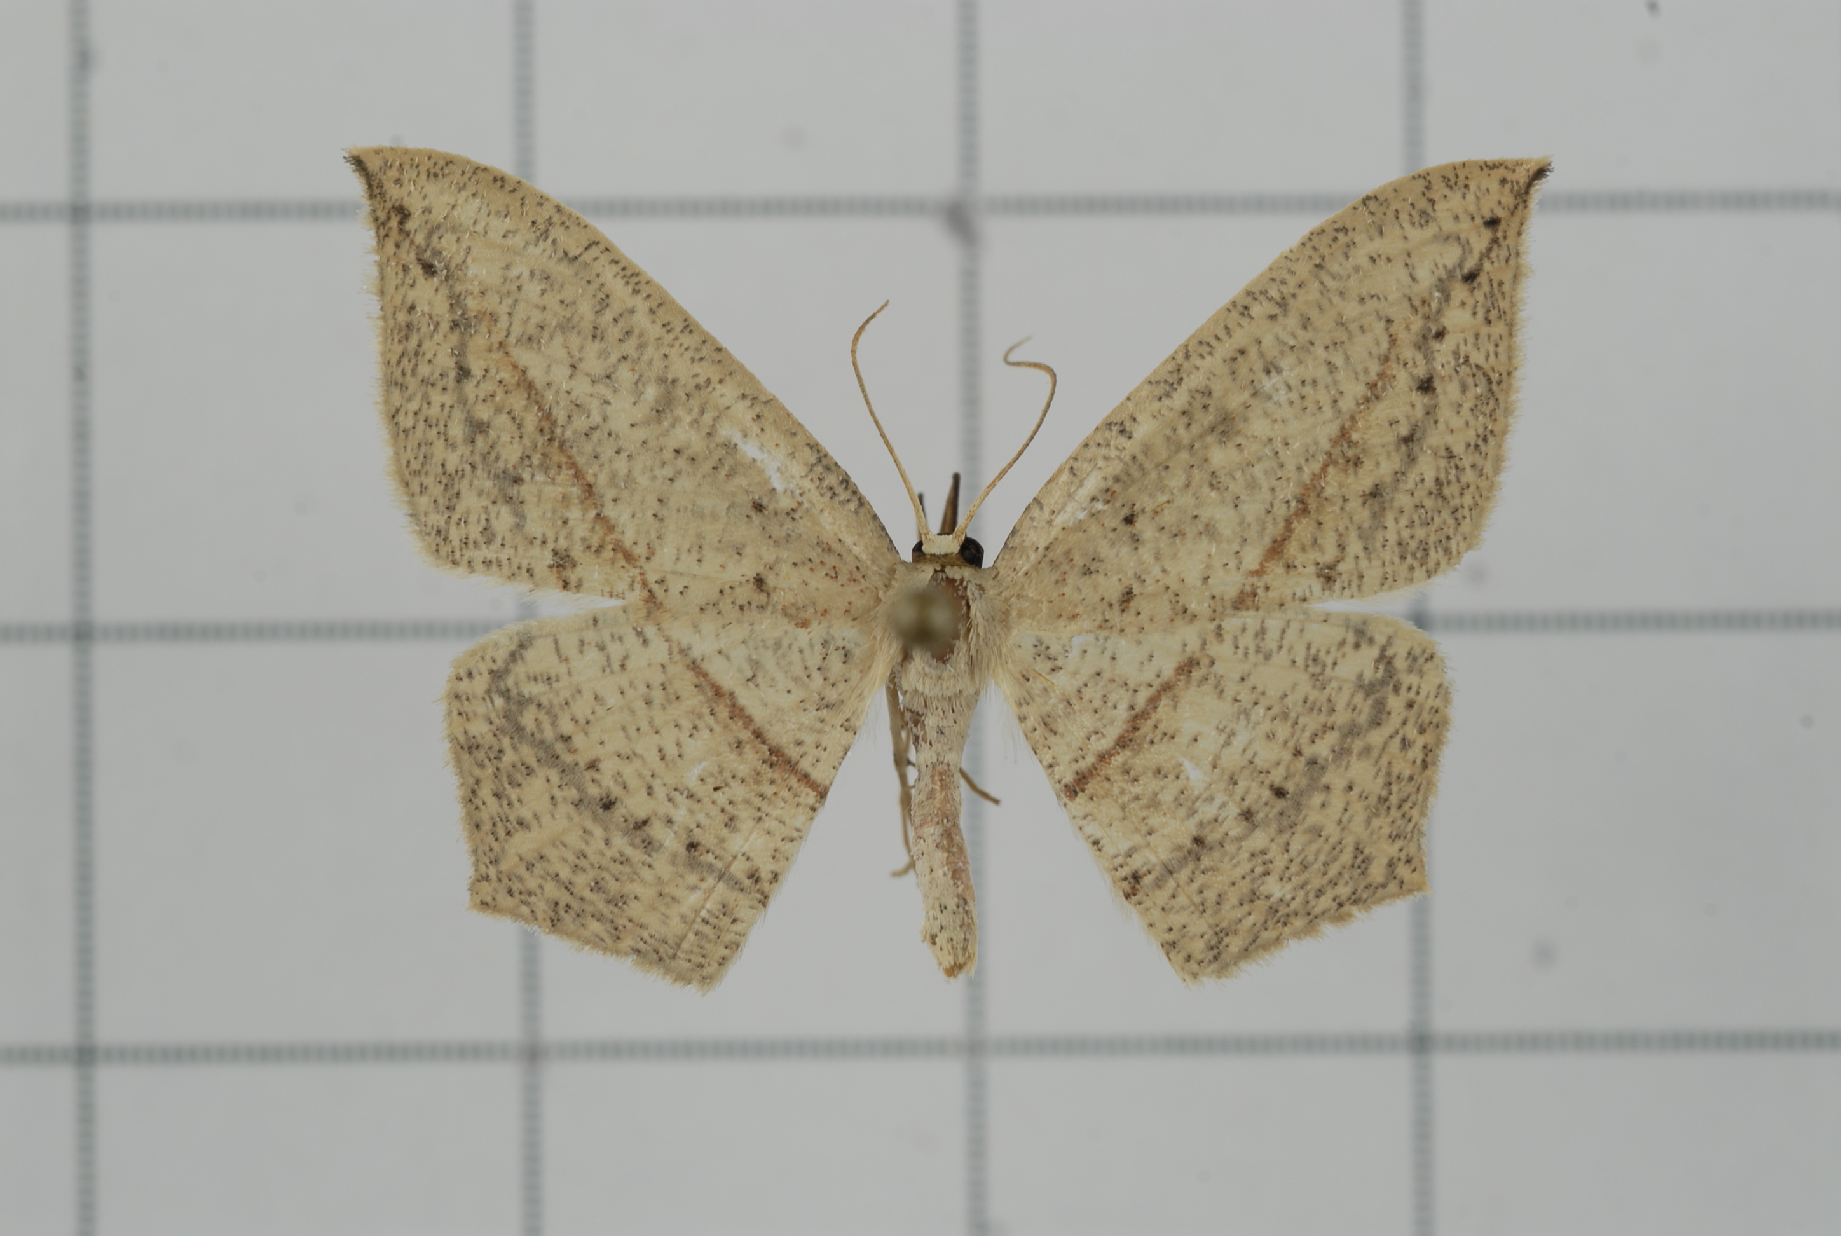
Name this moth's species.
Timandra stueningi
